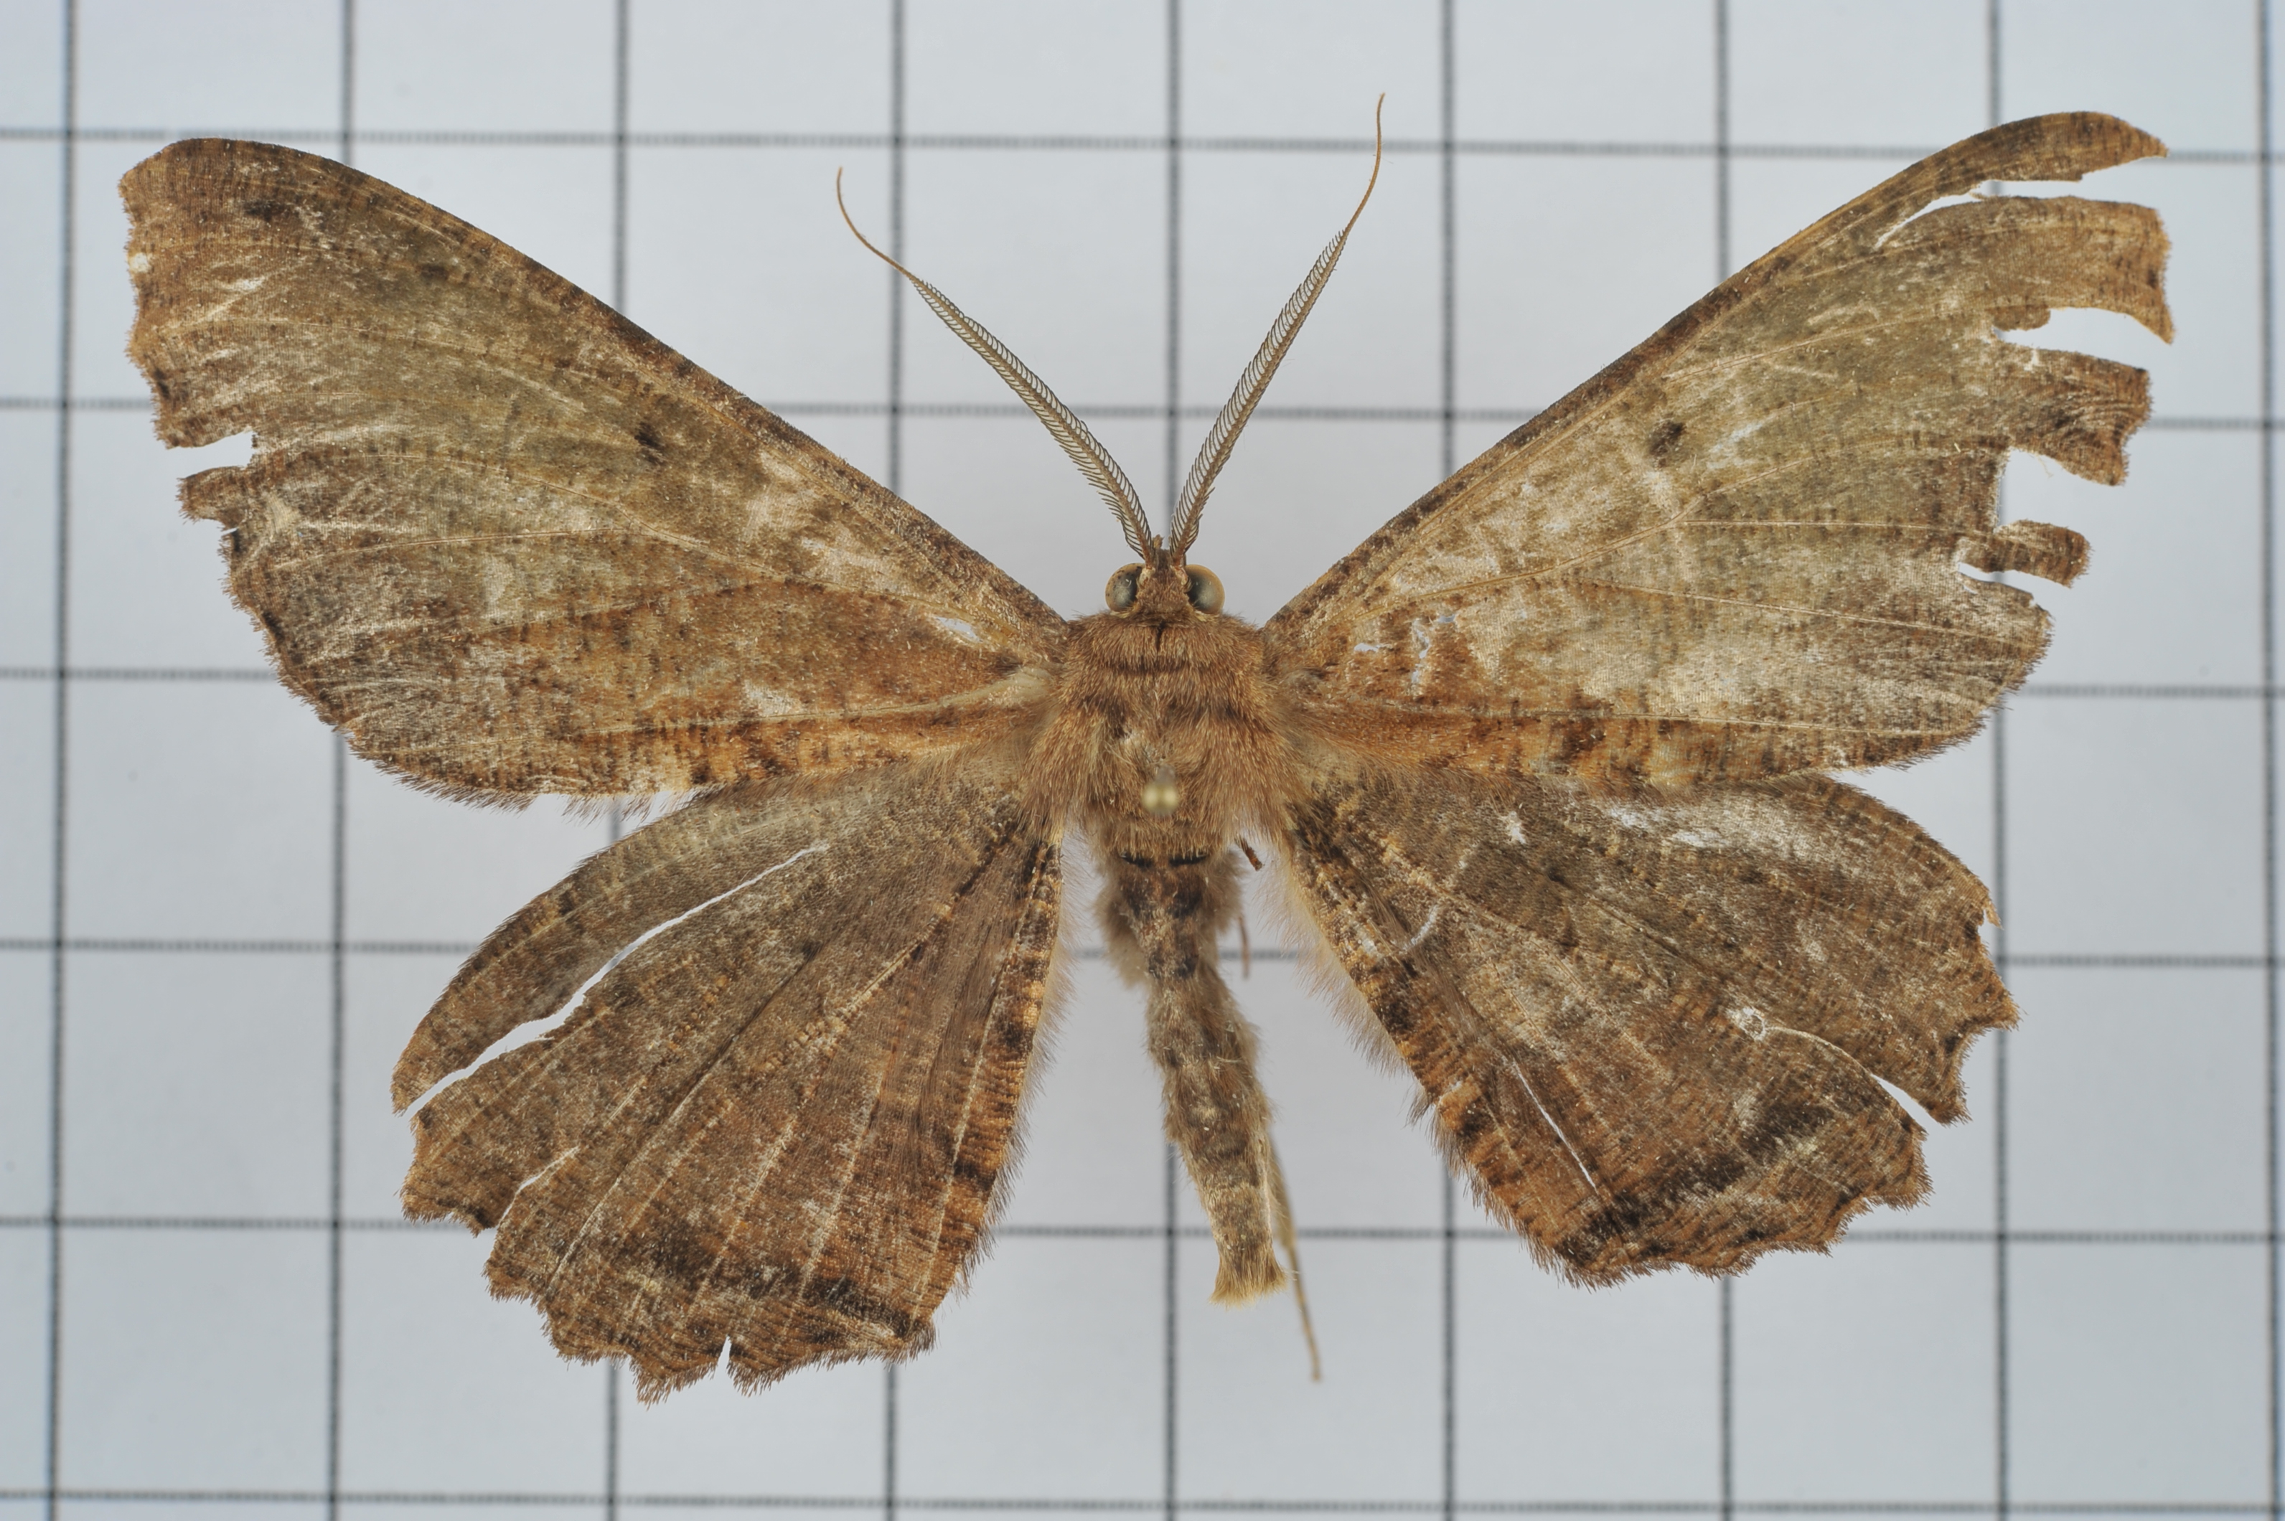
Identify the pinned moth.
Chorodna creataria
